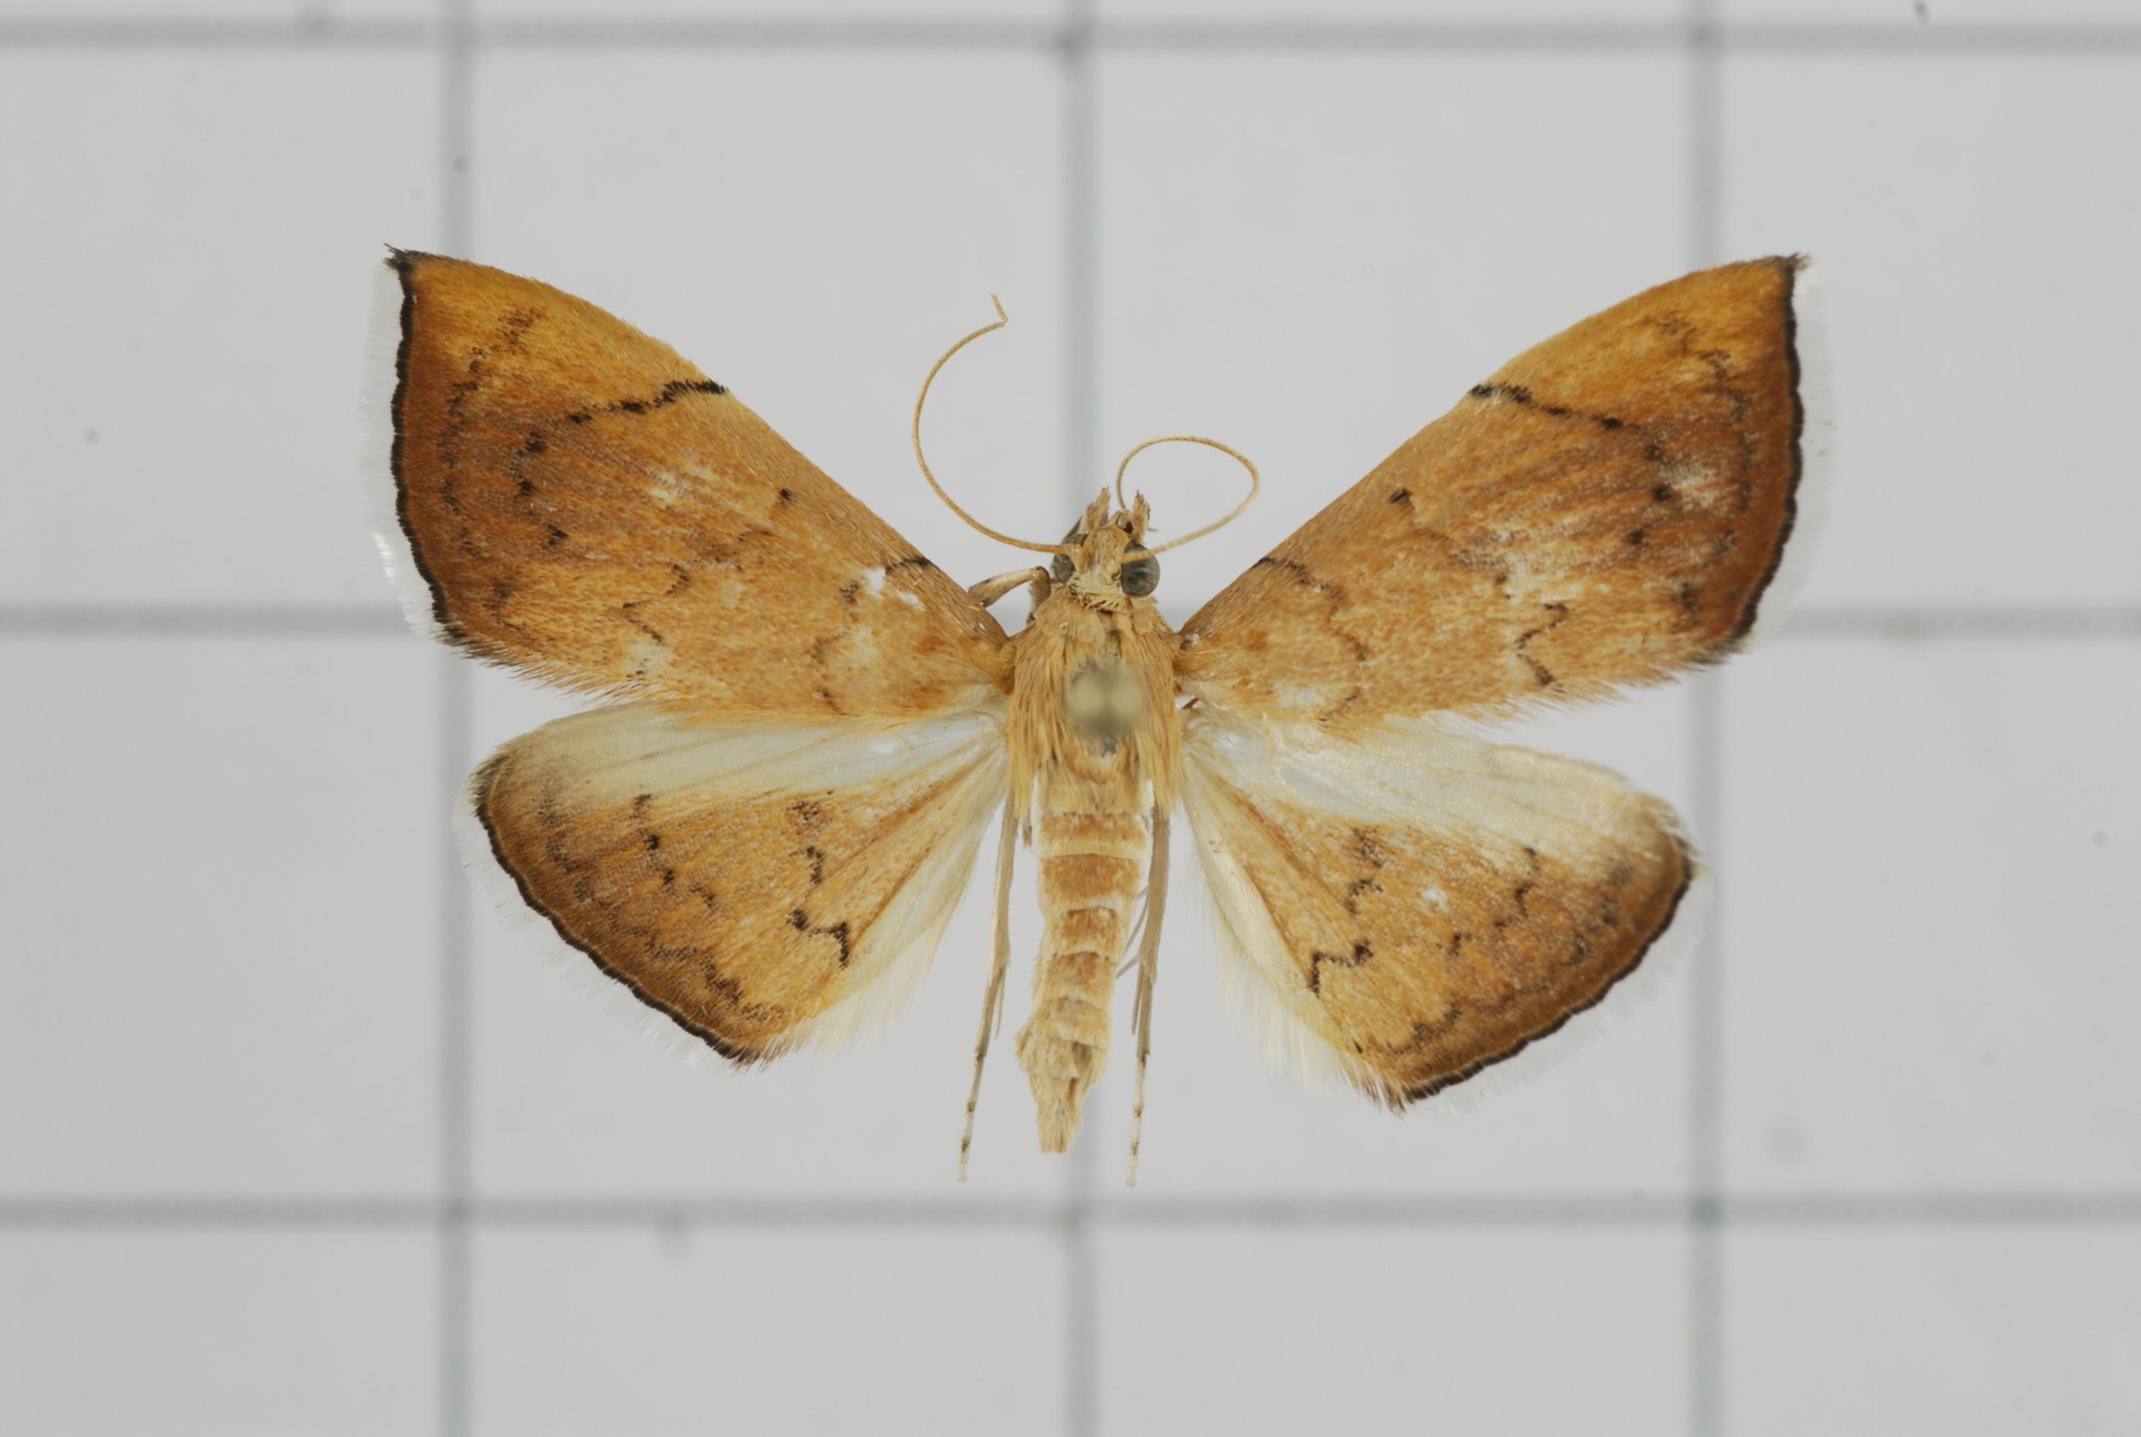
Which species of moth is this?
Hyalobathra coenostolalis
